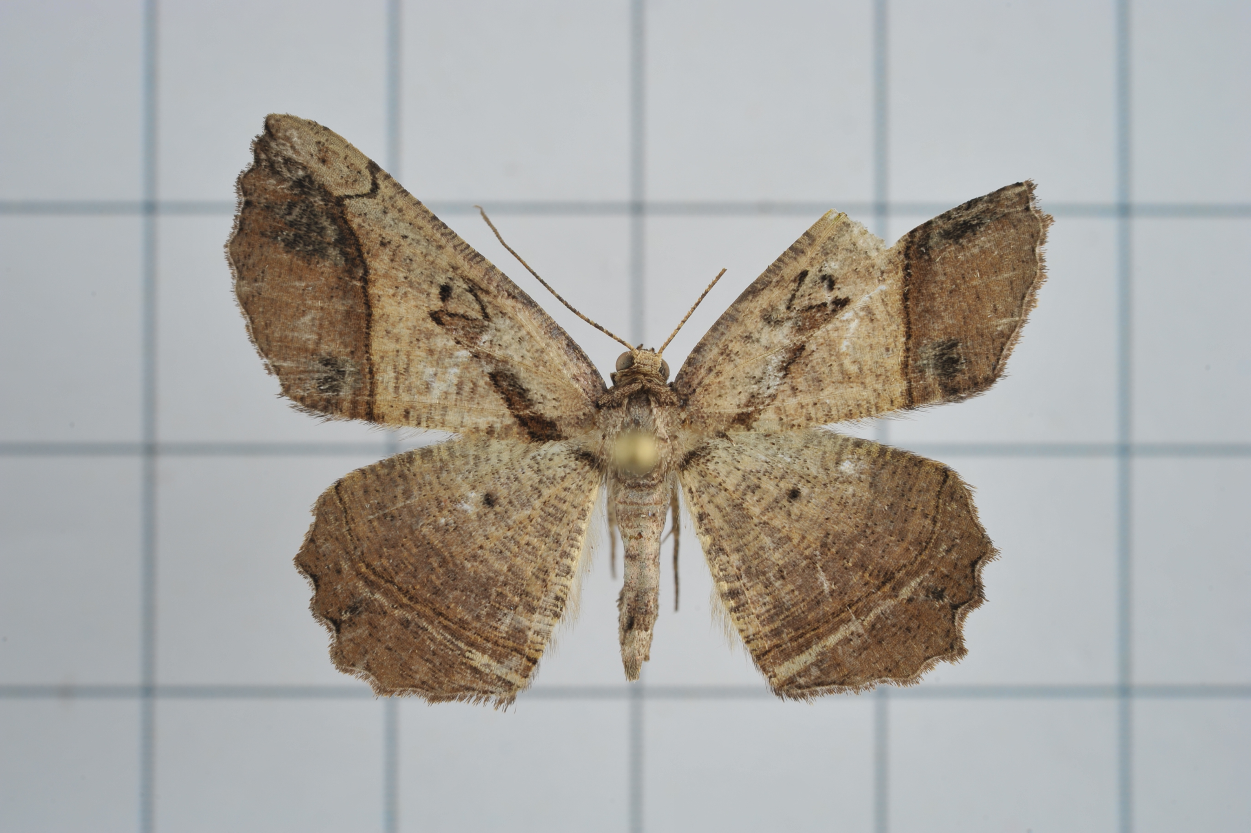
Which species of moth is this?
Menophra taiwana
